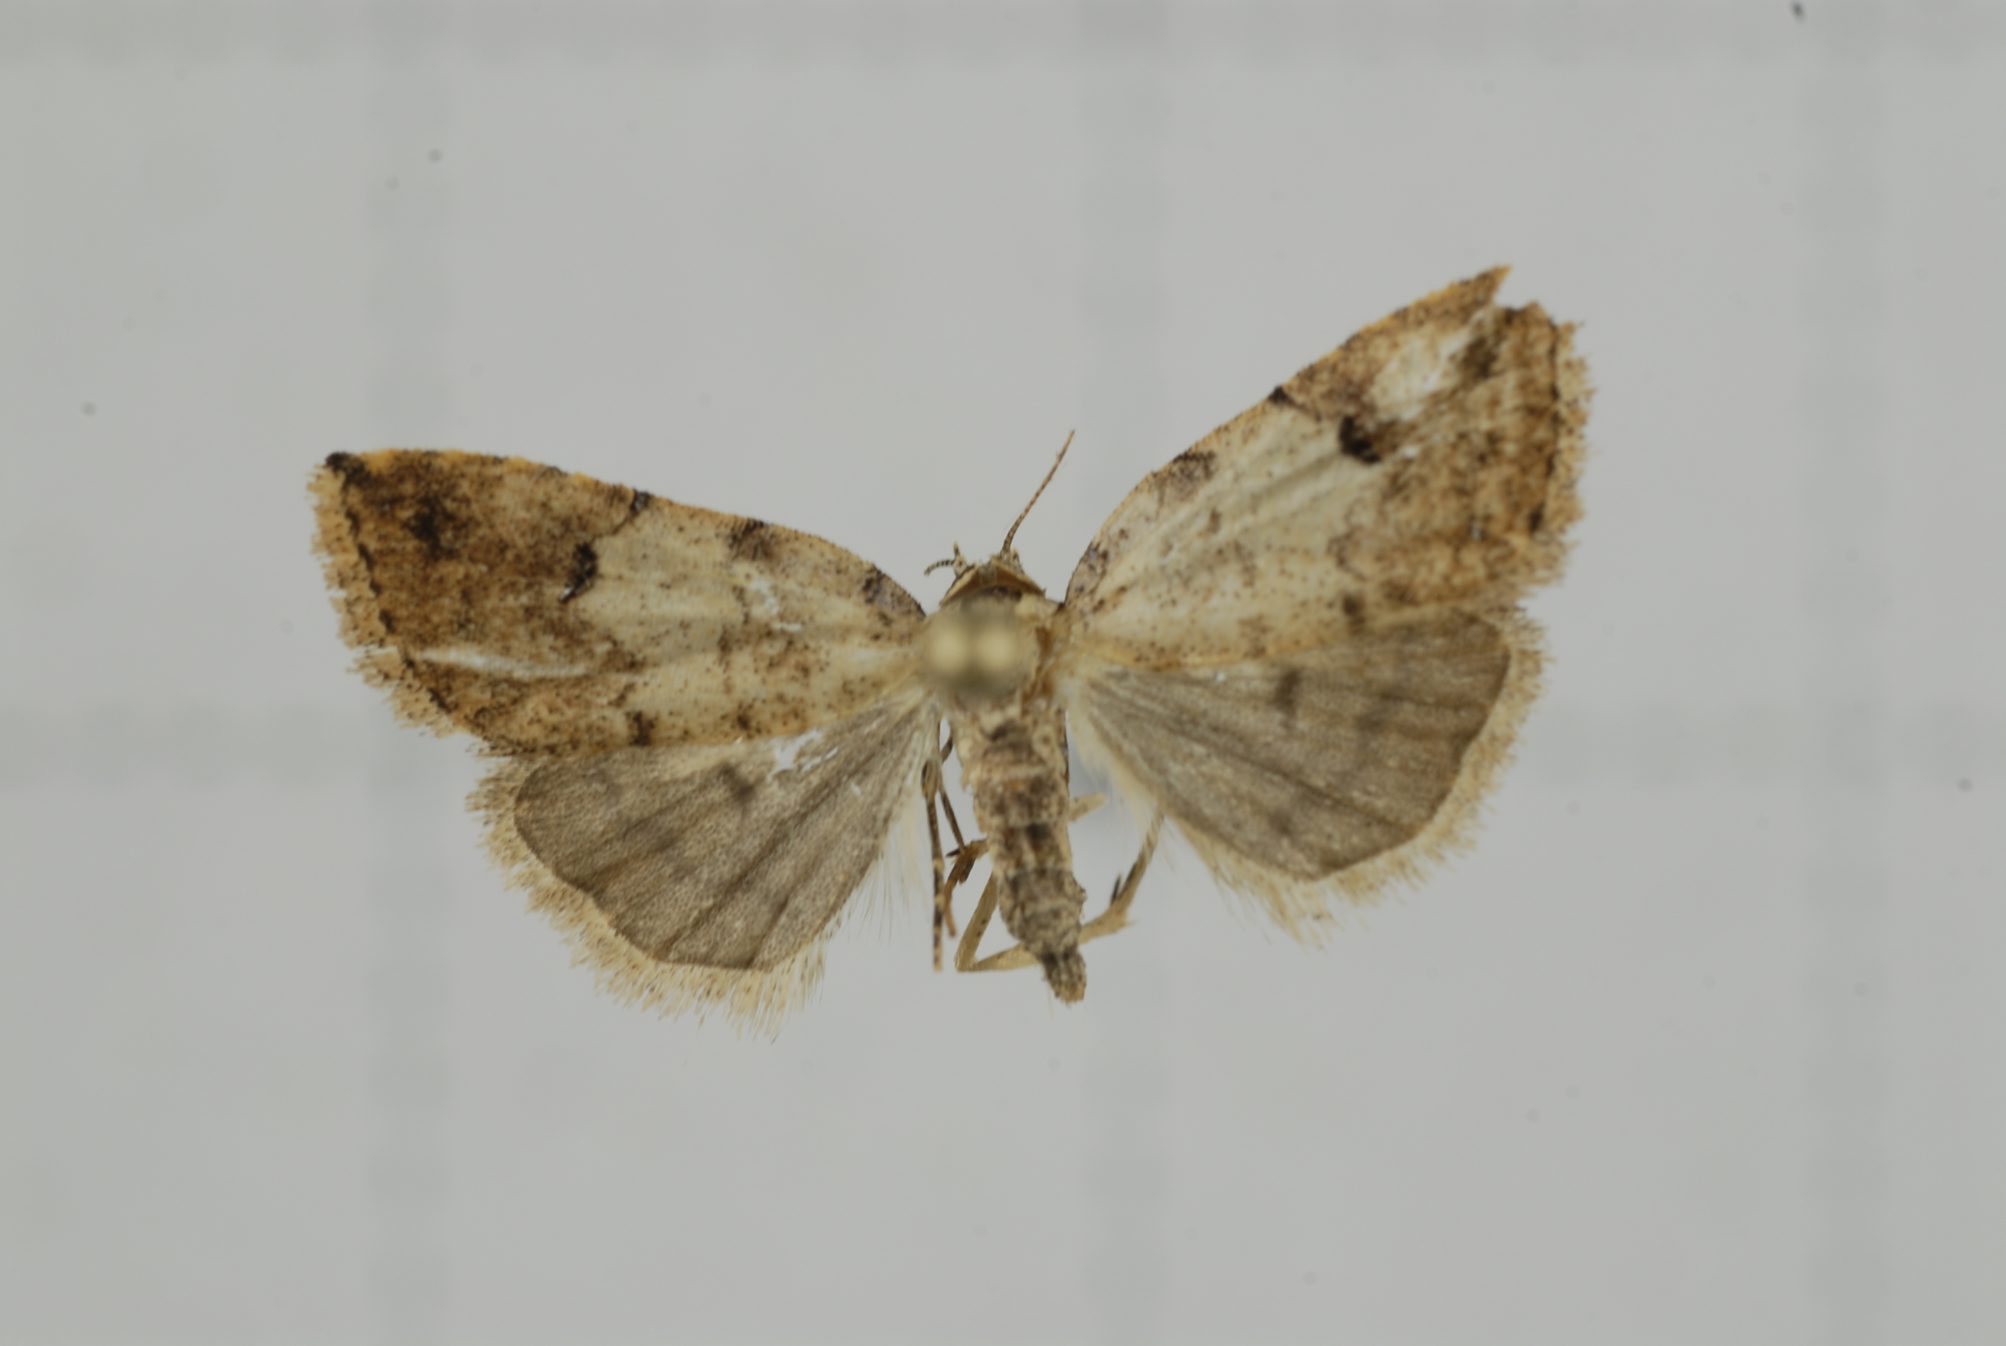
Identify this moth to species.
Neachrostia leechi
